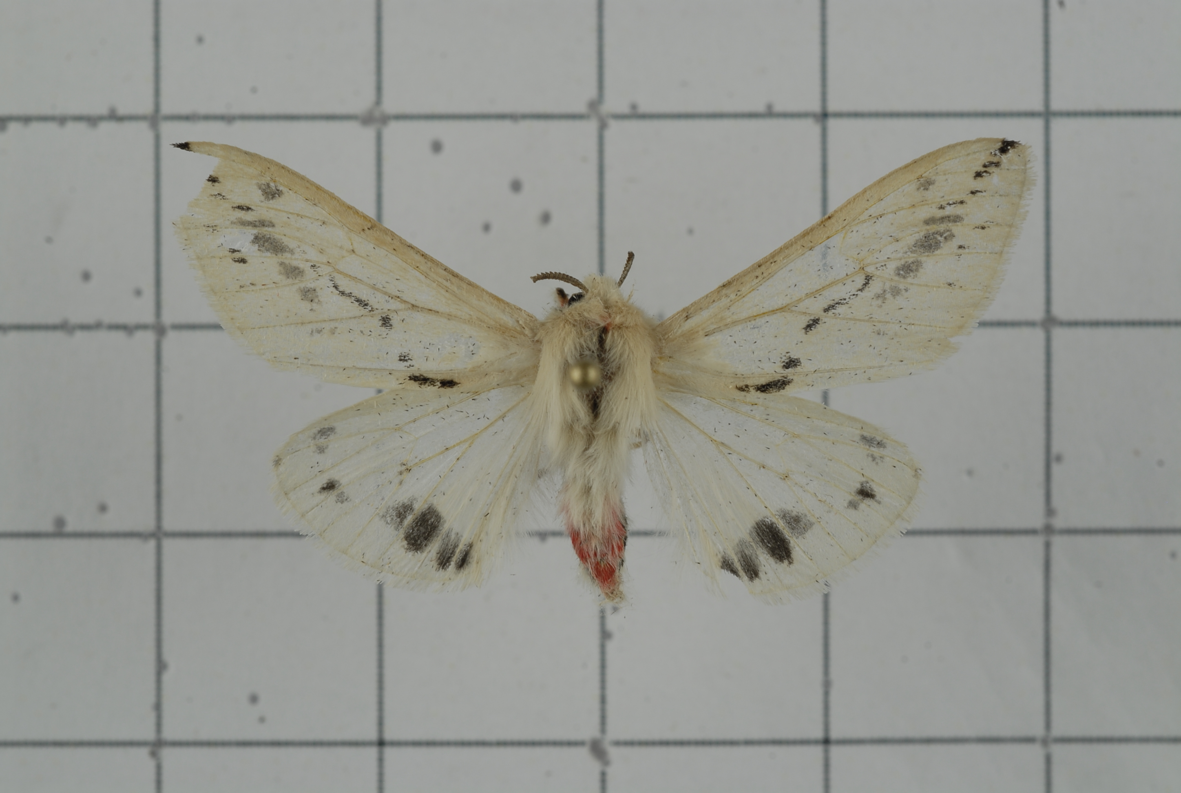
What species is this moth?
Lemyra nigricosta
